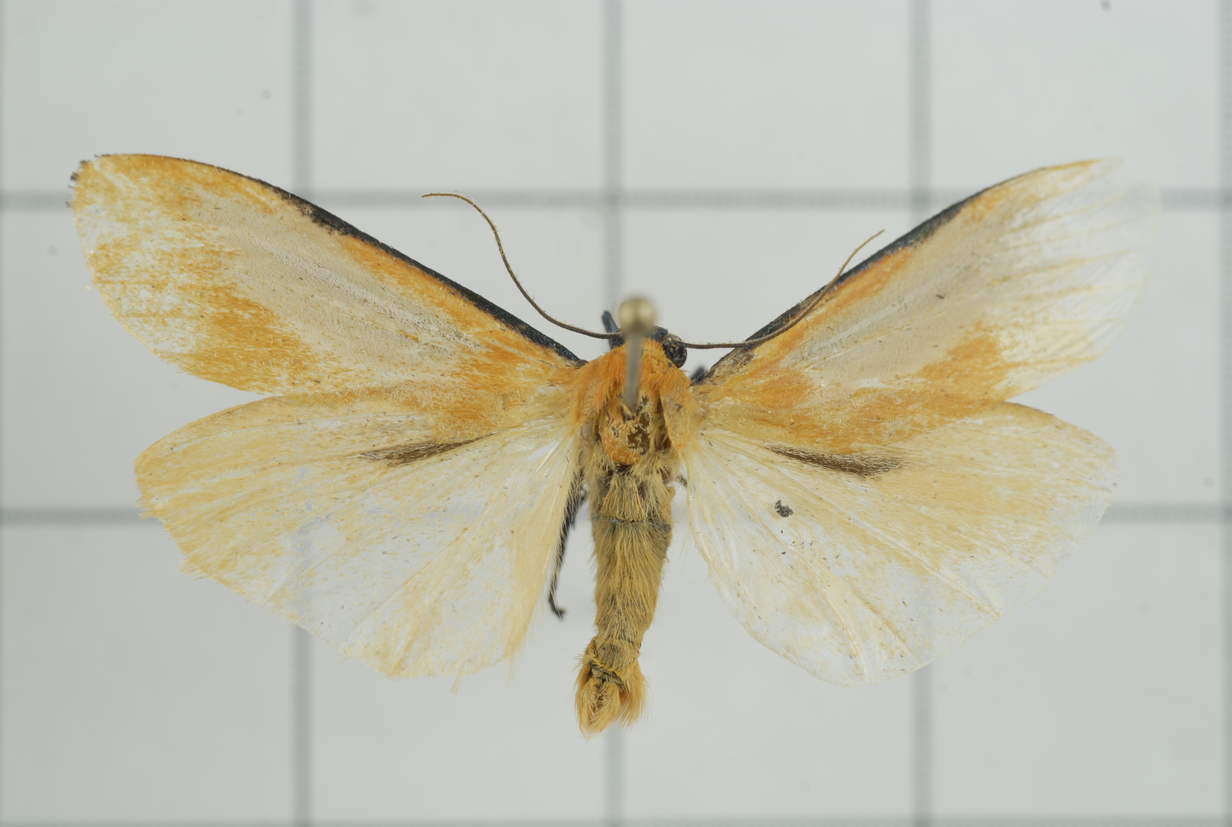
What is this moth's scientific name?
Conilepia nigricosta paiwan
